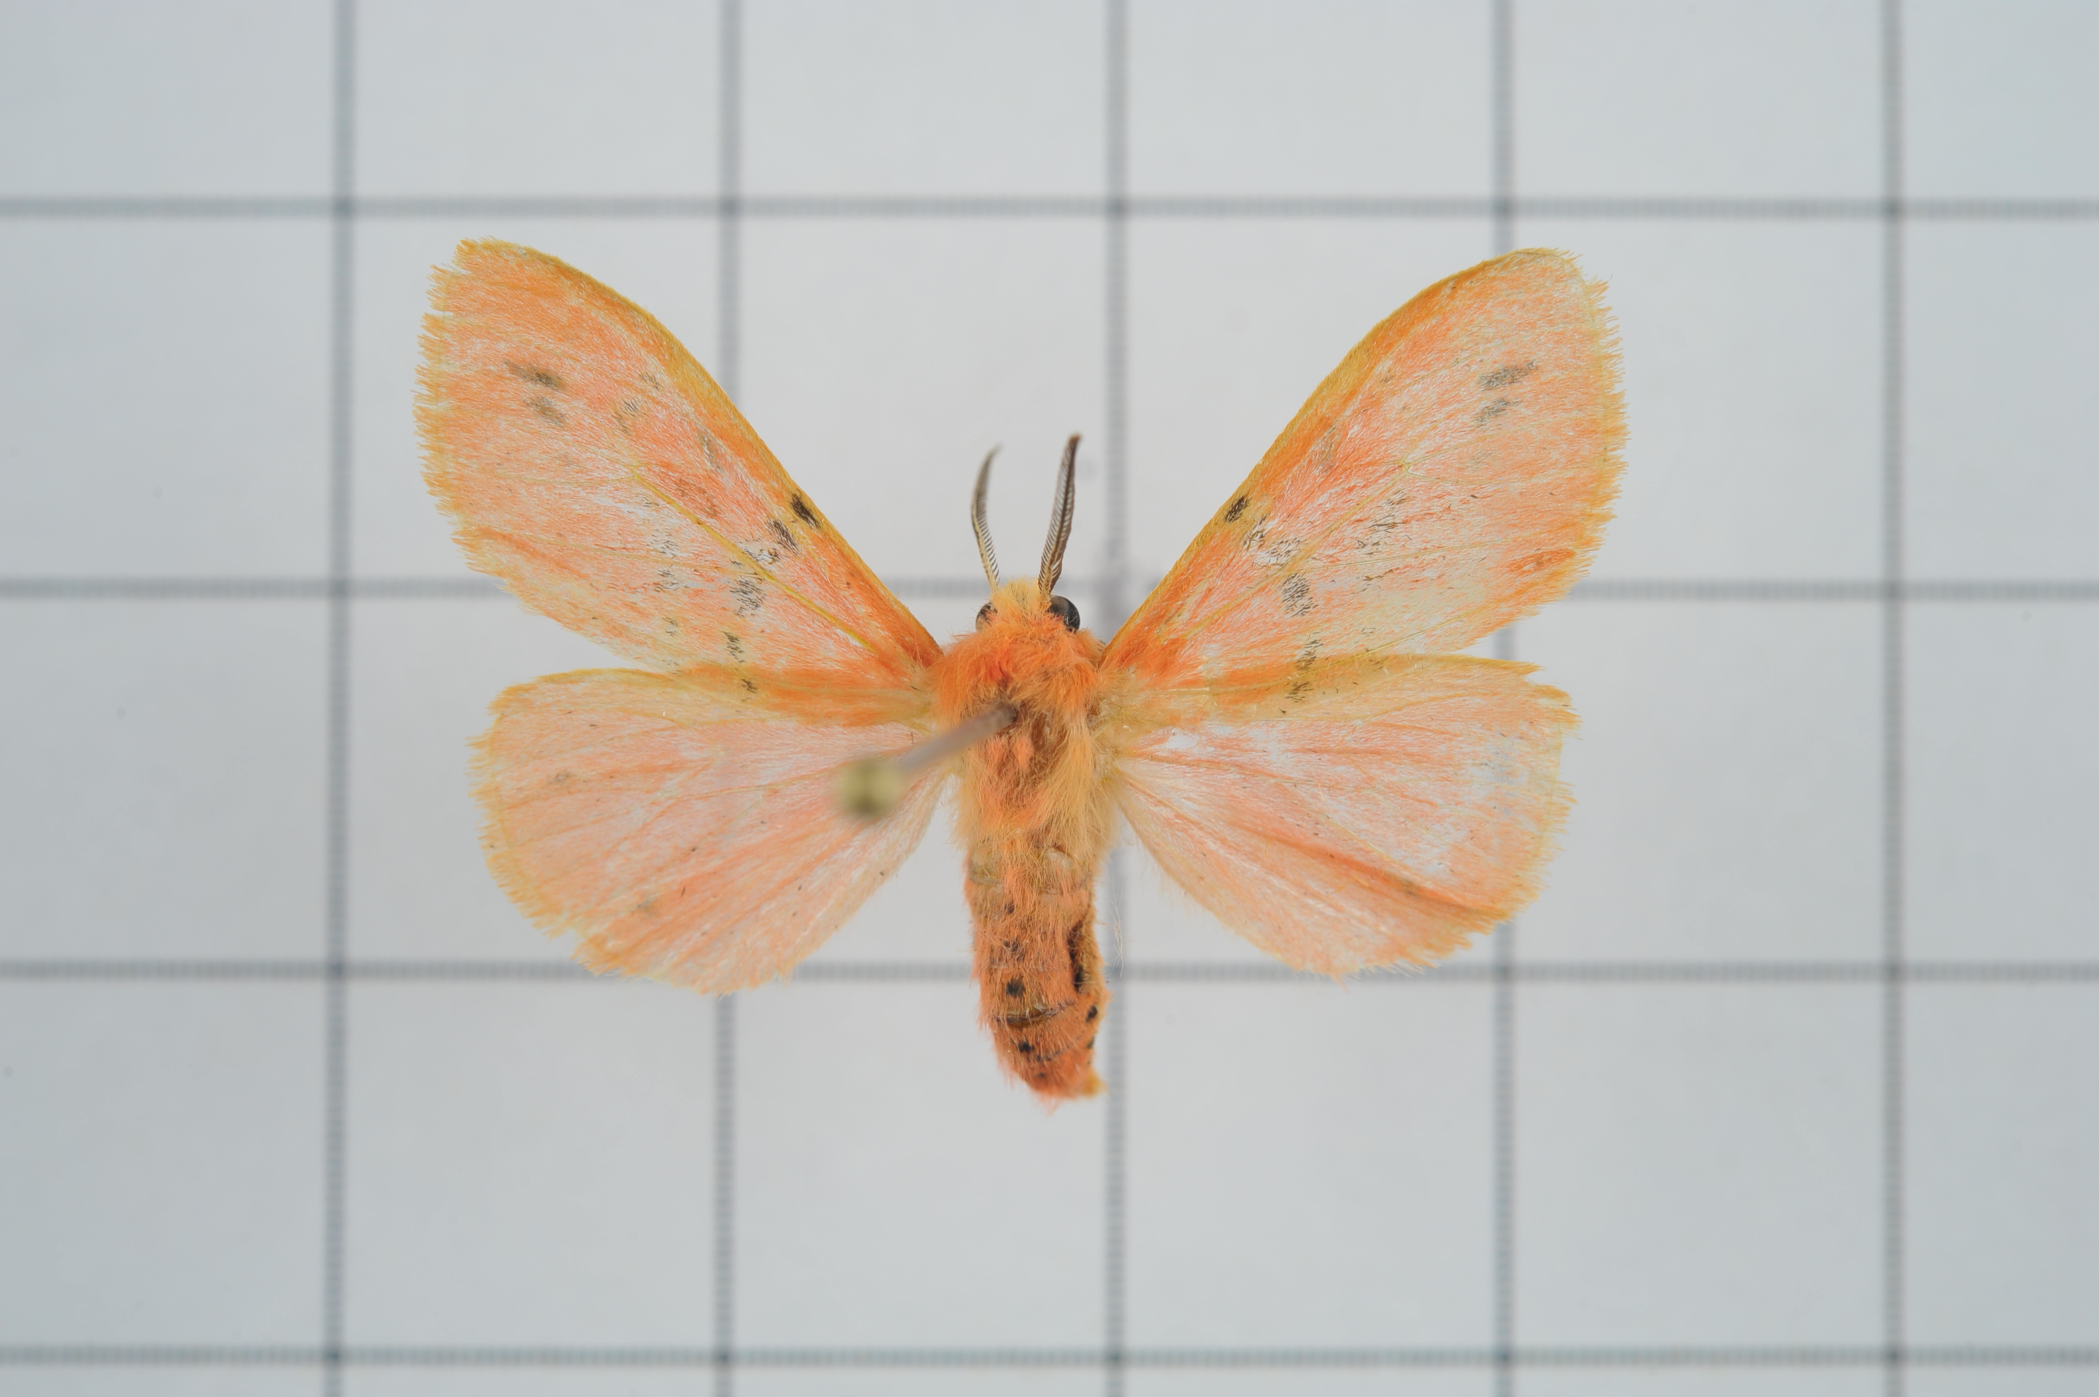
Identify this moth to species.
Lemyra alikangensis
